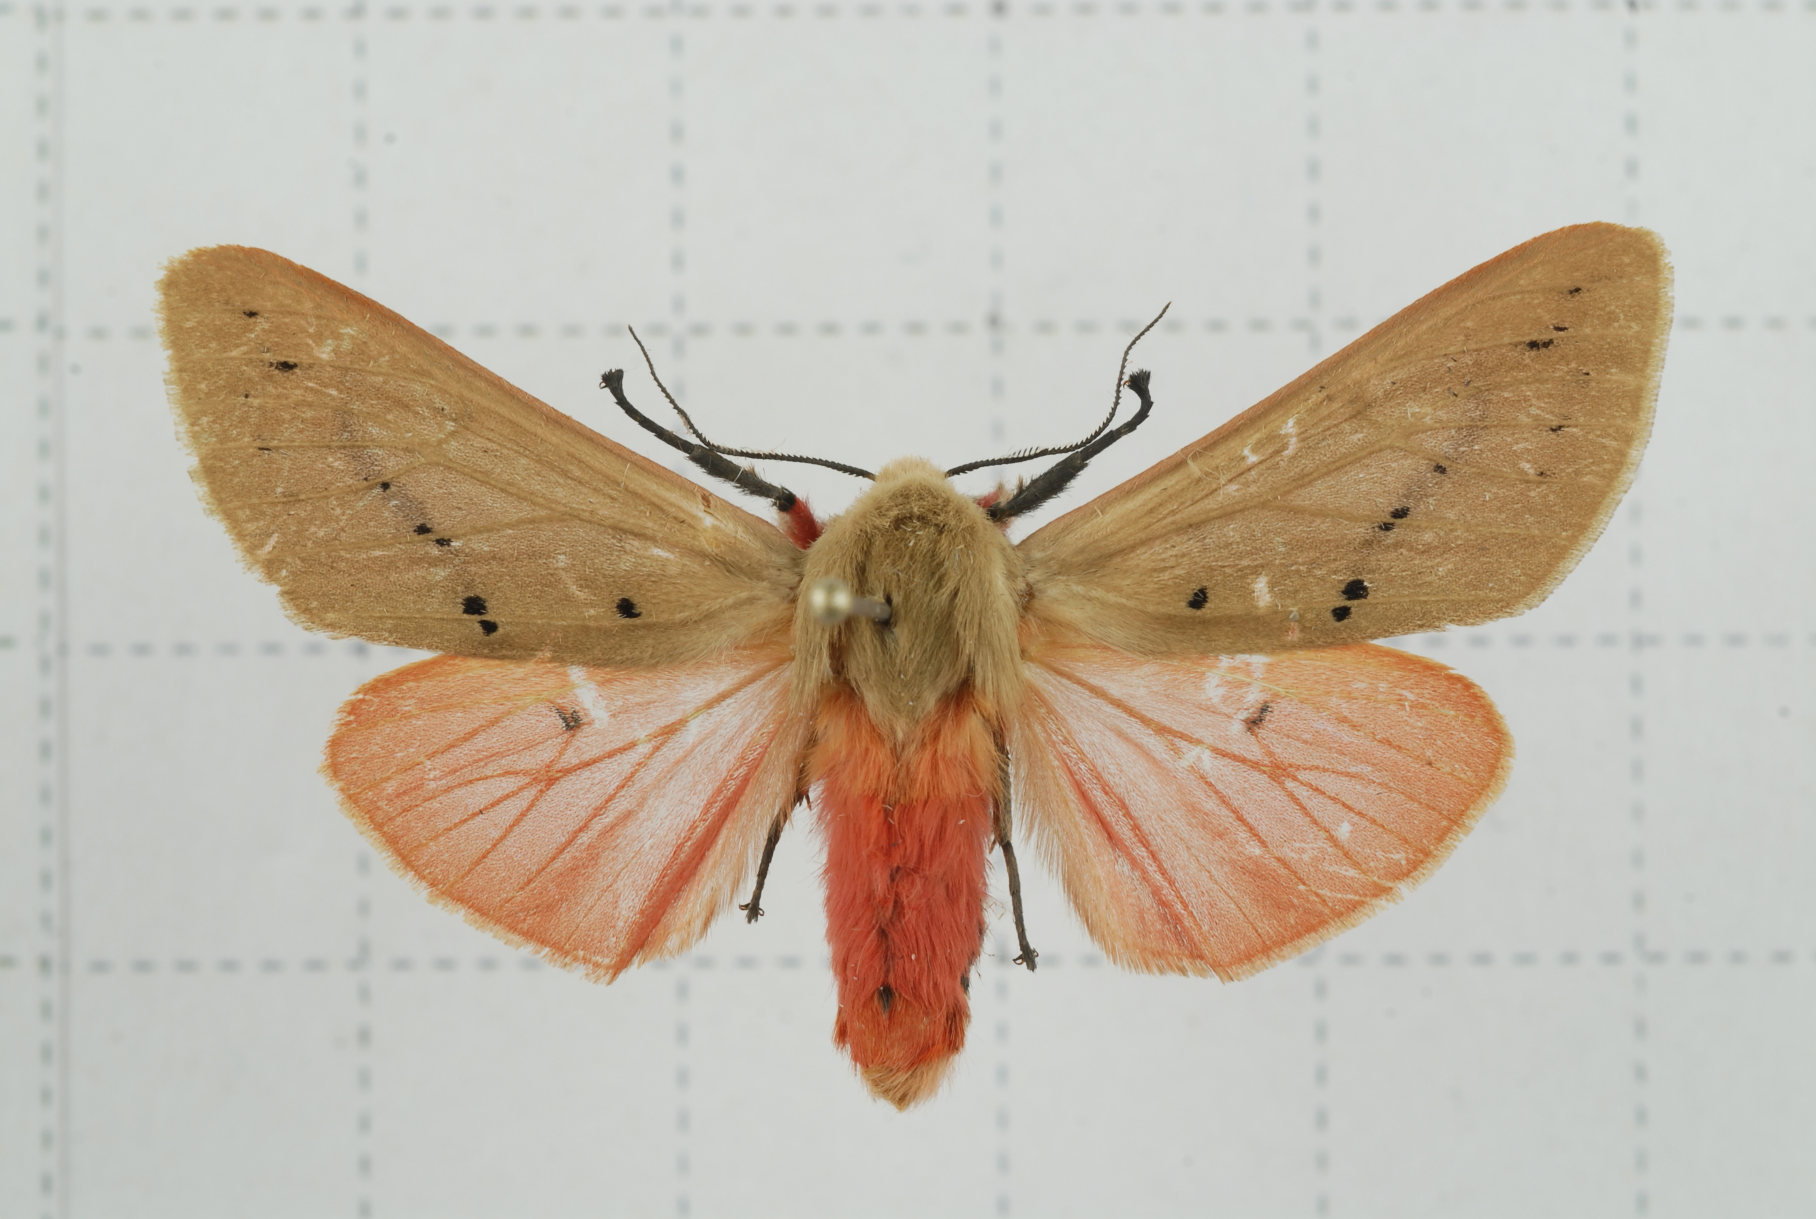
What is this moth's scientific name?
Spilarctia wilemani
